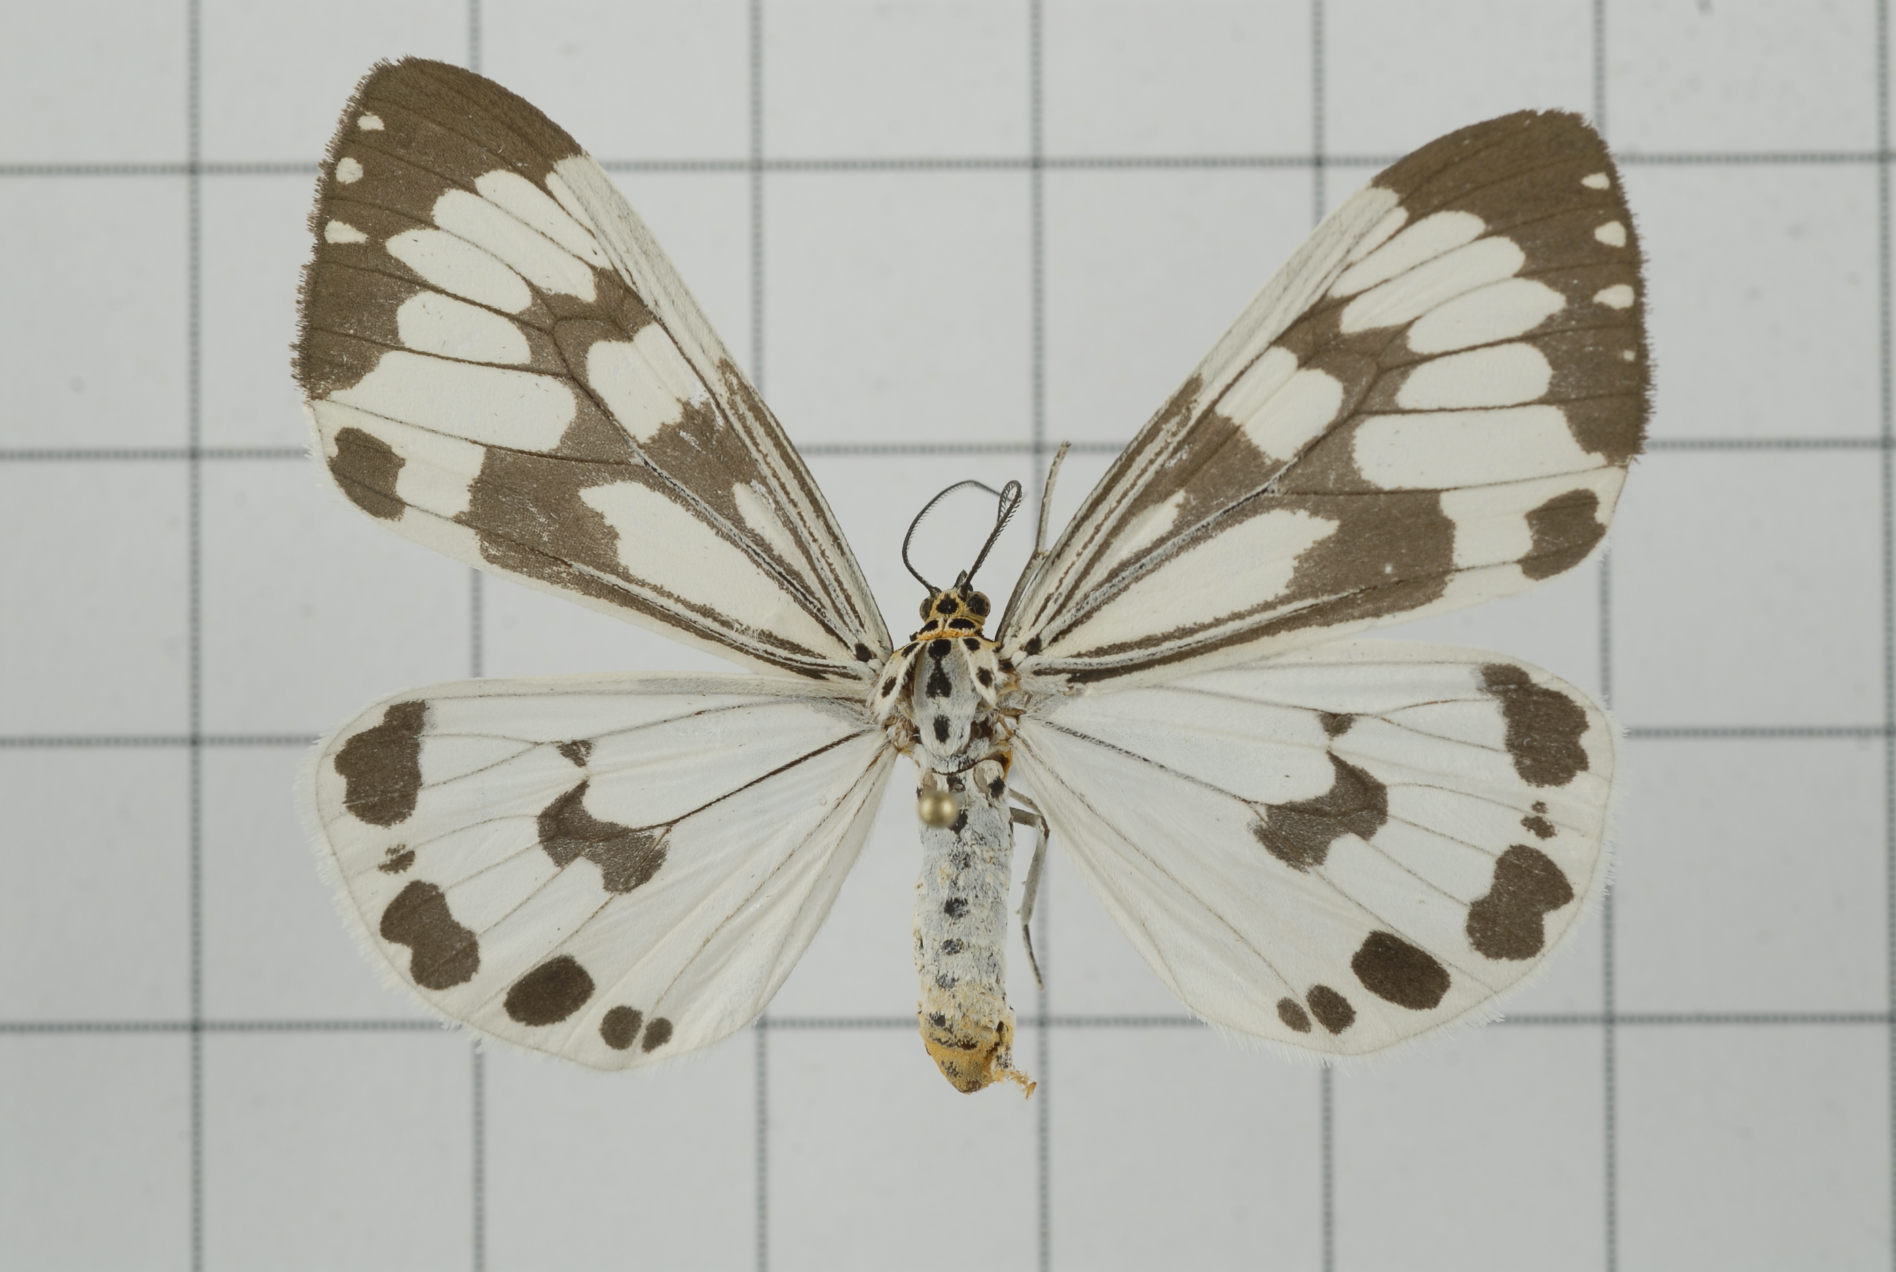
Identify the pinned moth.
Nyctemera adversata
